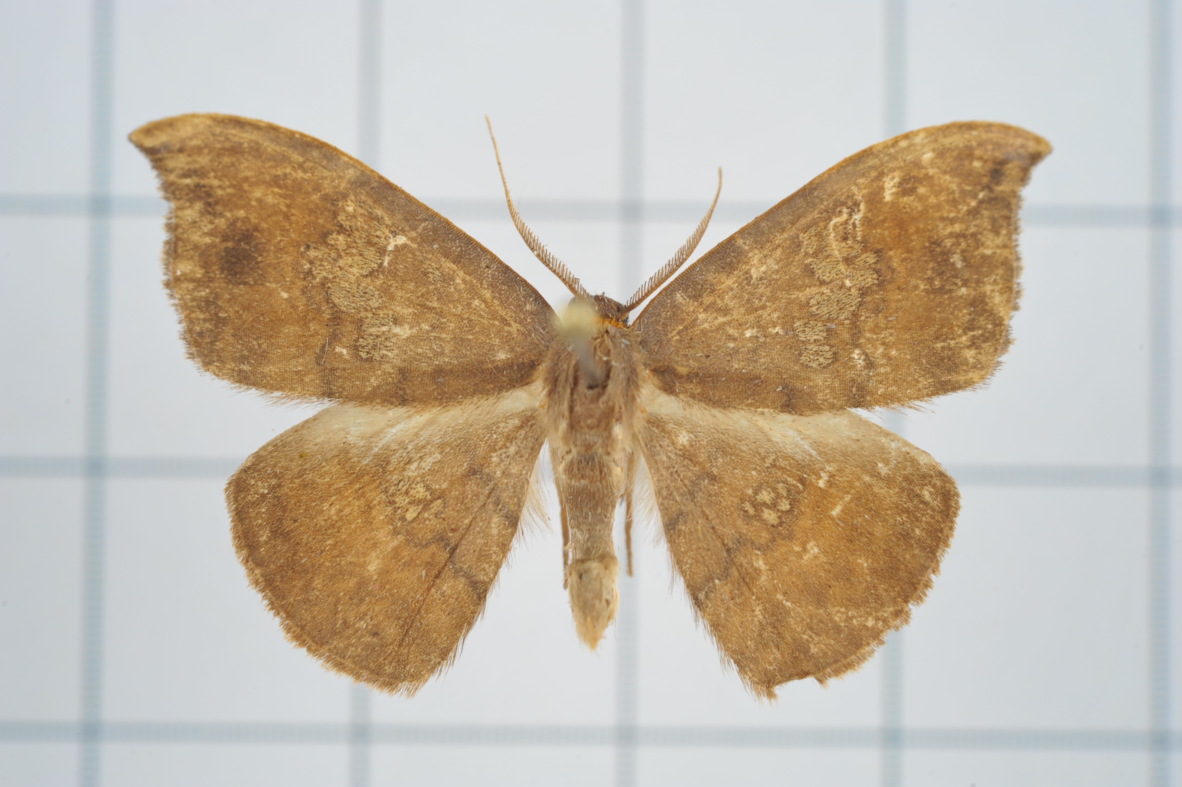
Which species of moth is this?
Agnidra scabiosa fixseni
